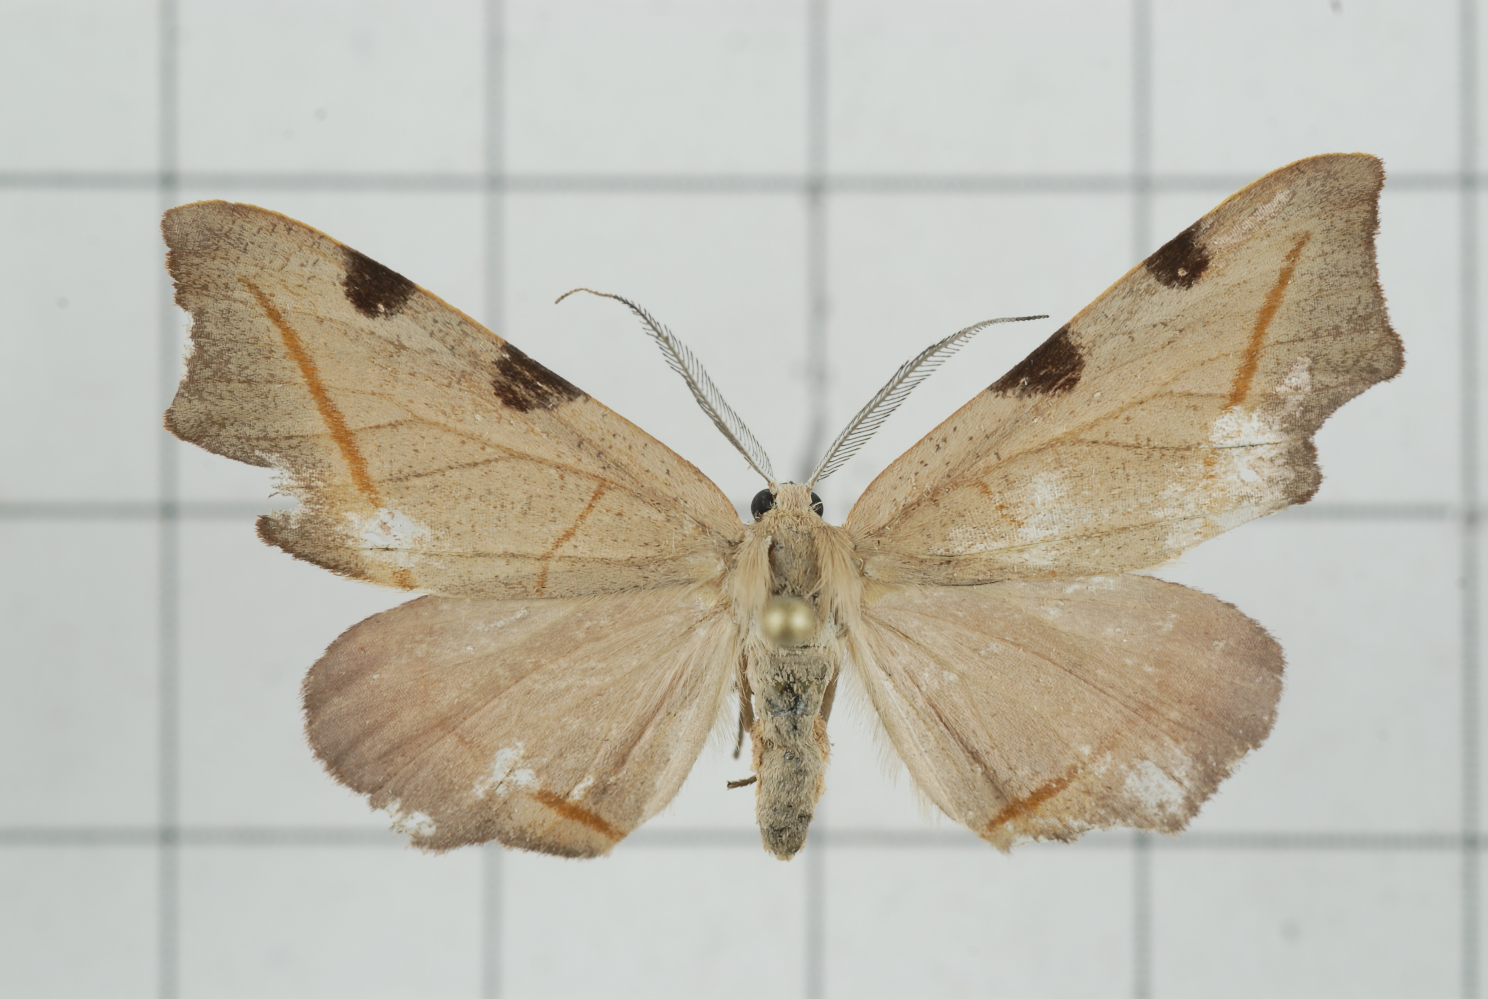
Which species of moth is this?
Achrosis rufescens
